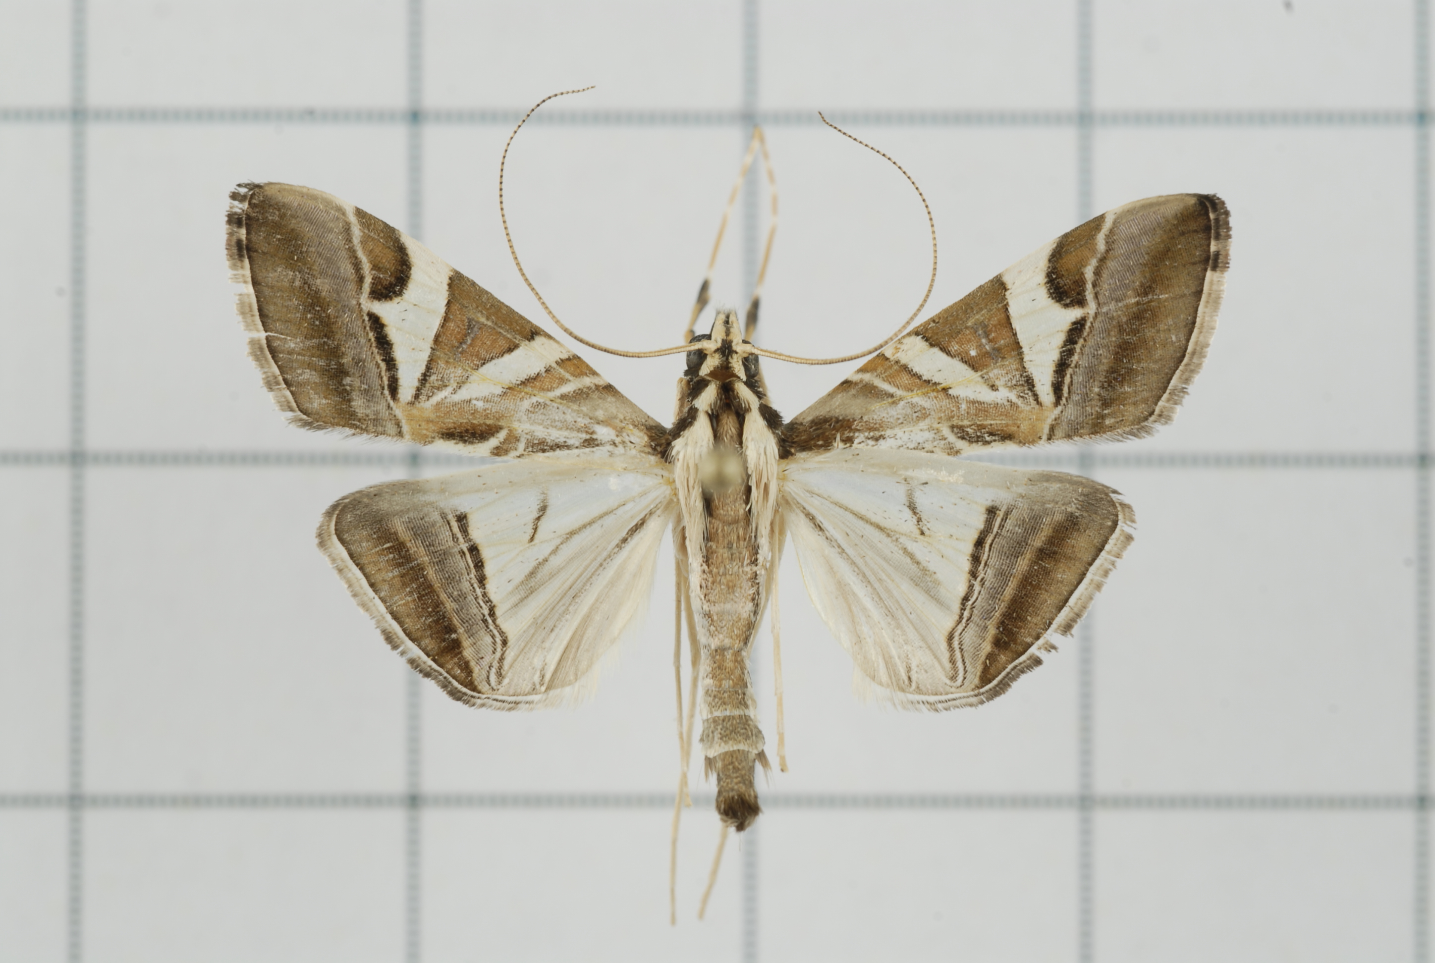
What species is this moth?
Agrioglypta itysalis
